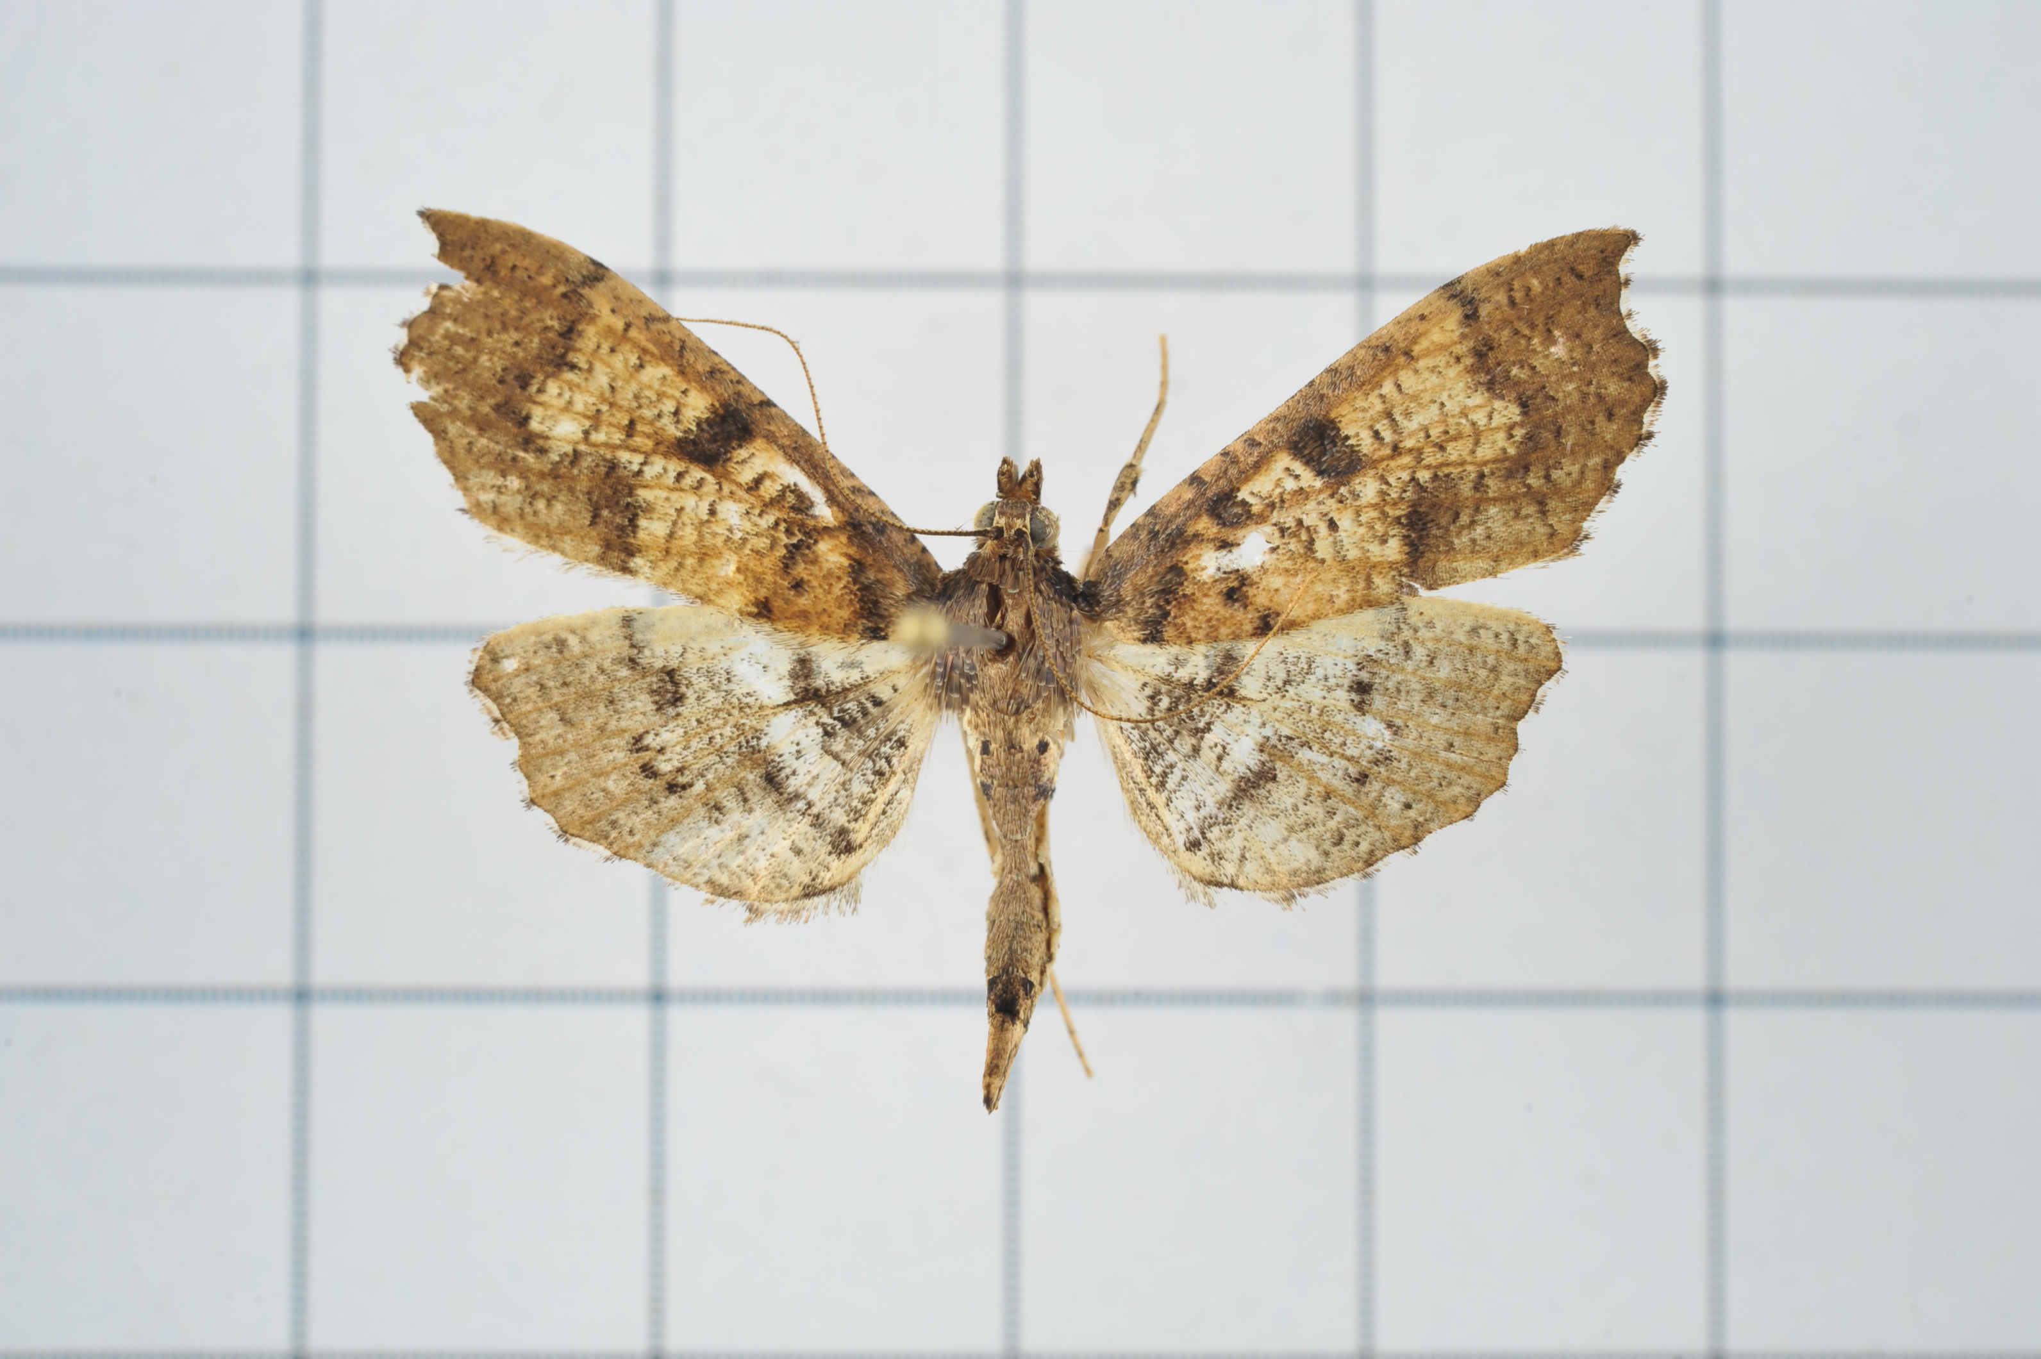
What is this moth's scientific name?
Ceratarcha umbrosa
